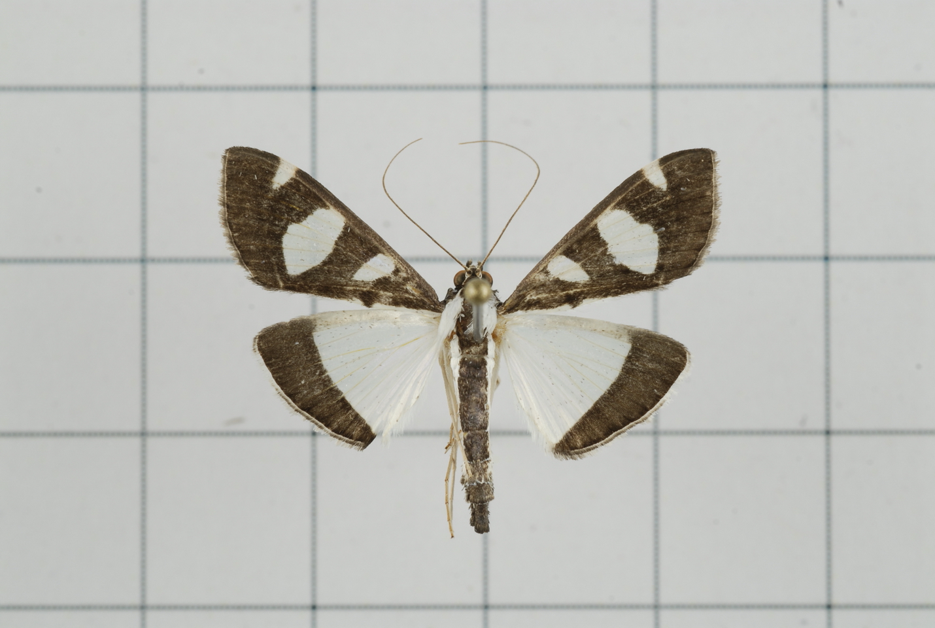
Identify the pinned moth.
Glyphodes actorionalis
